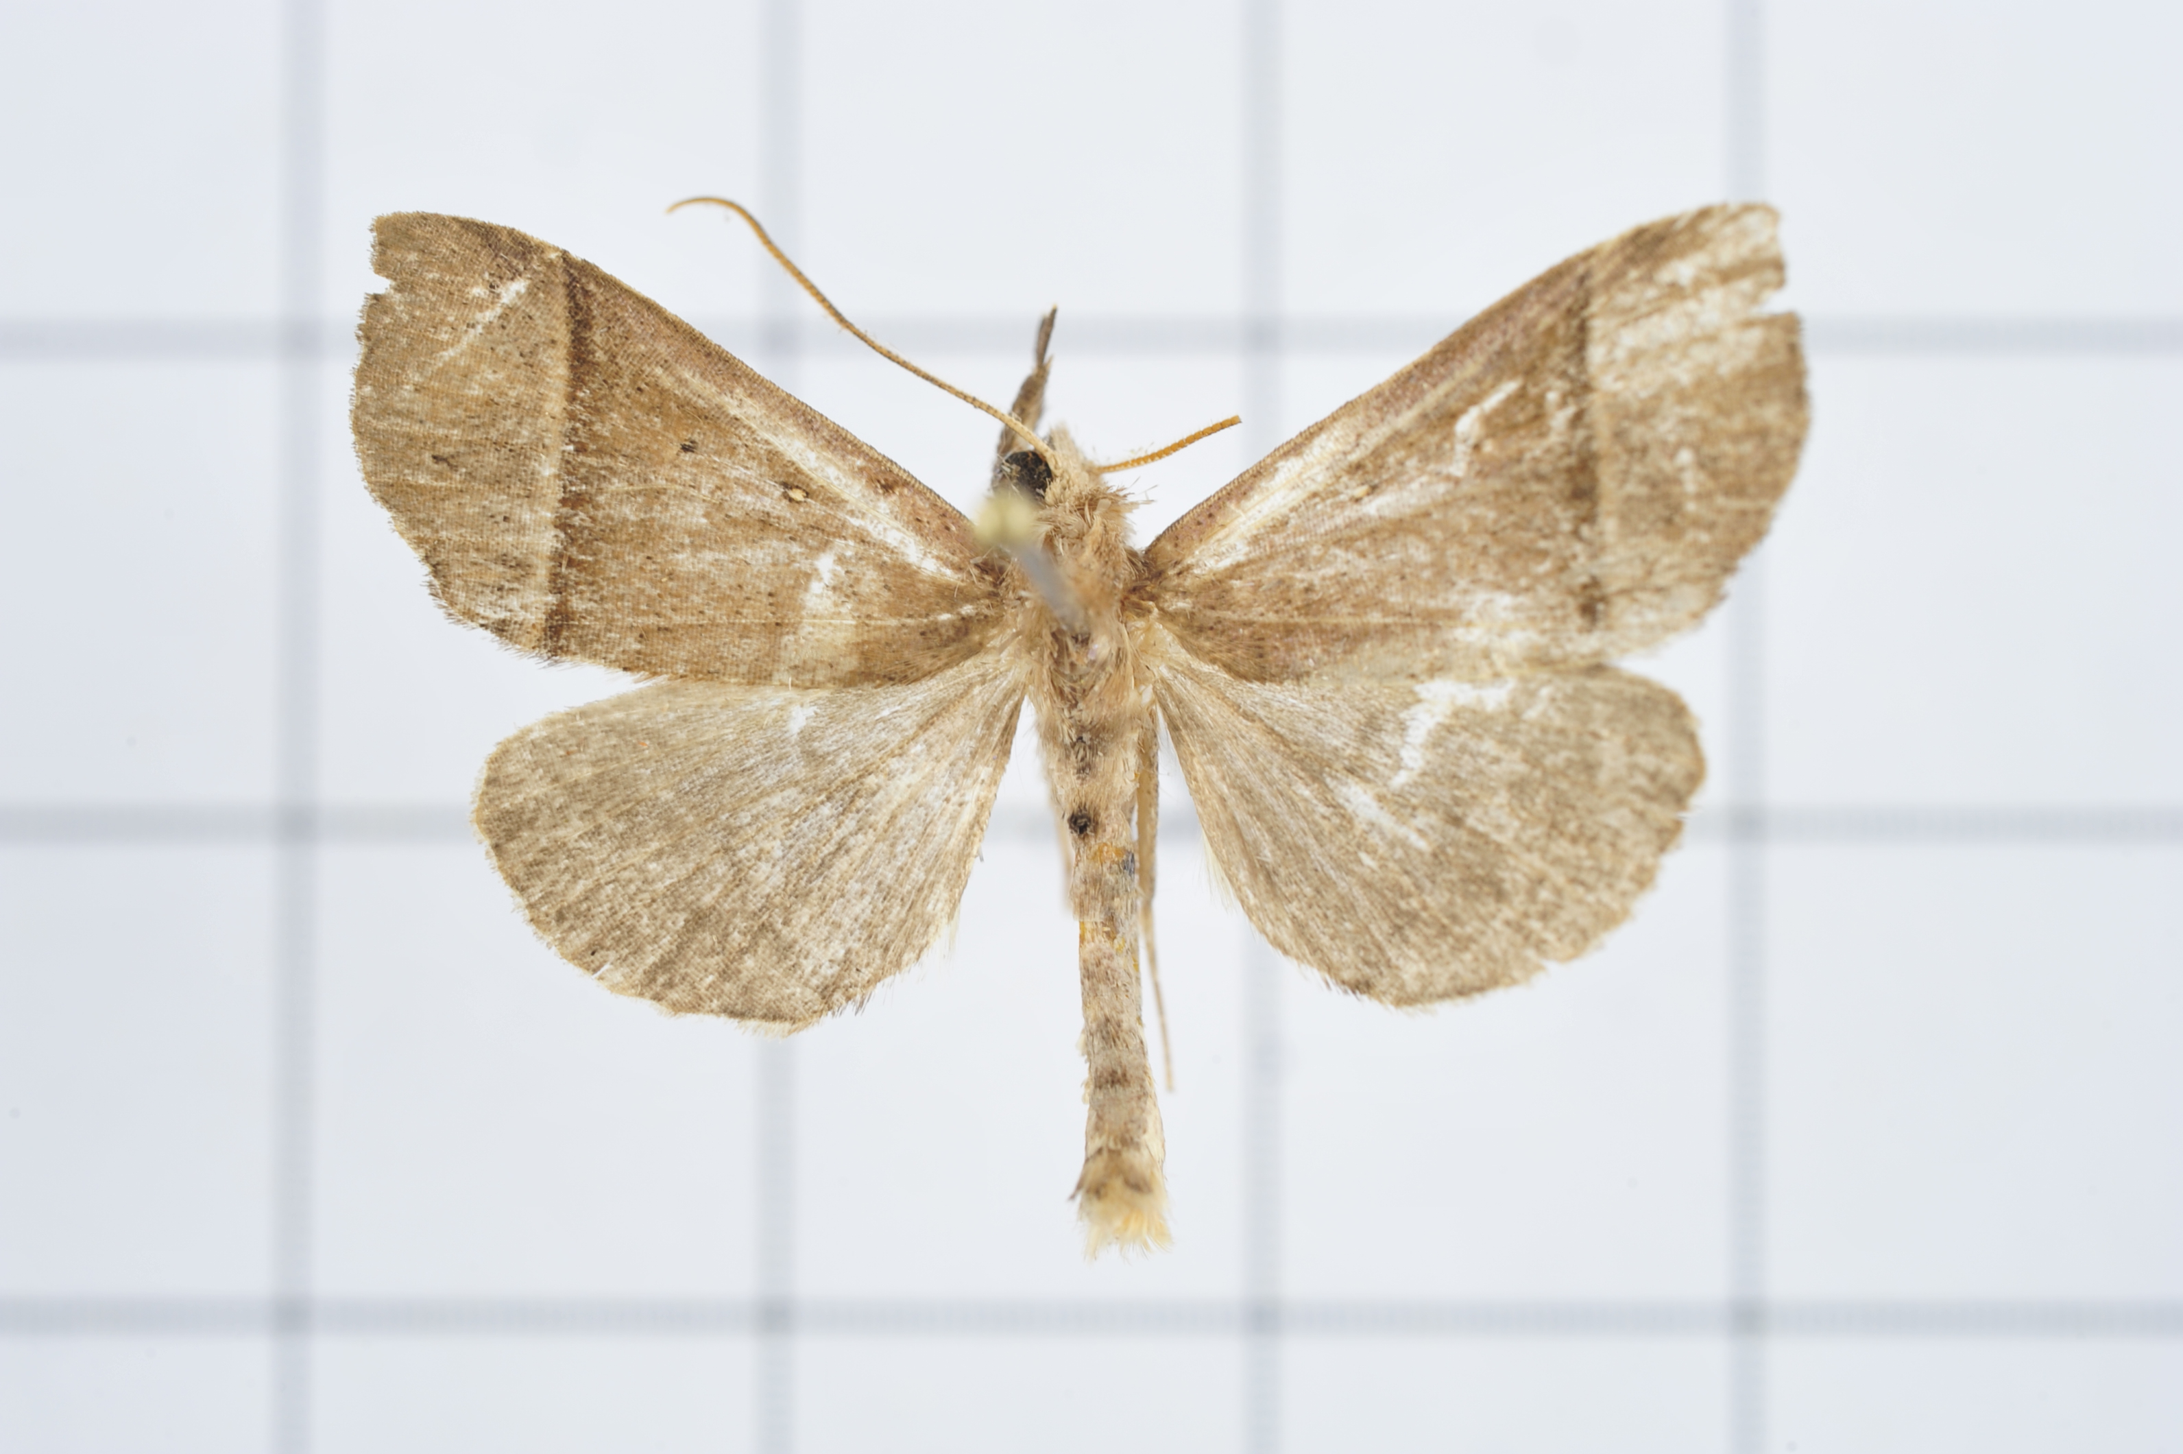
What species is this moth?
Hepatica irrorata
